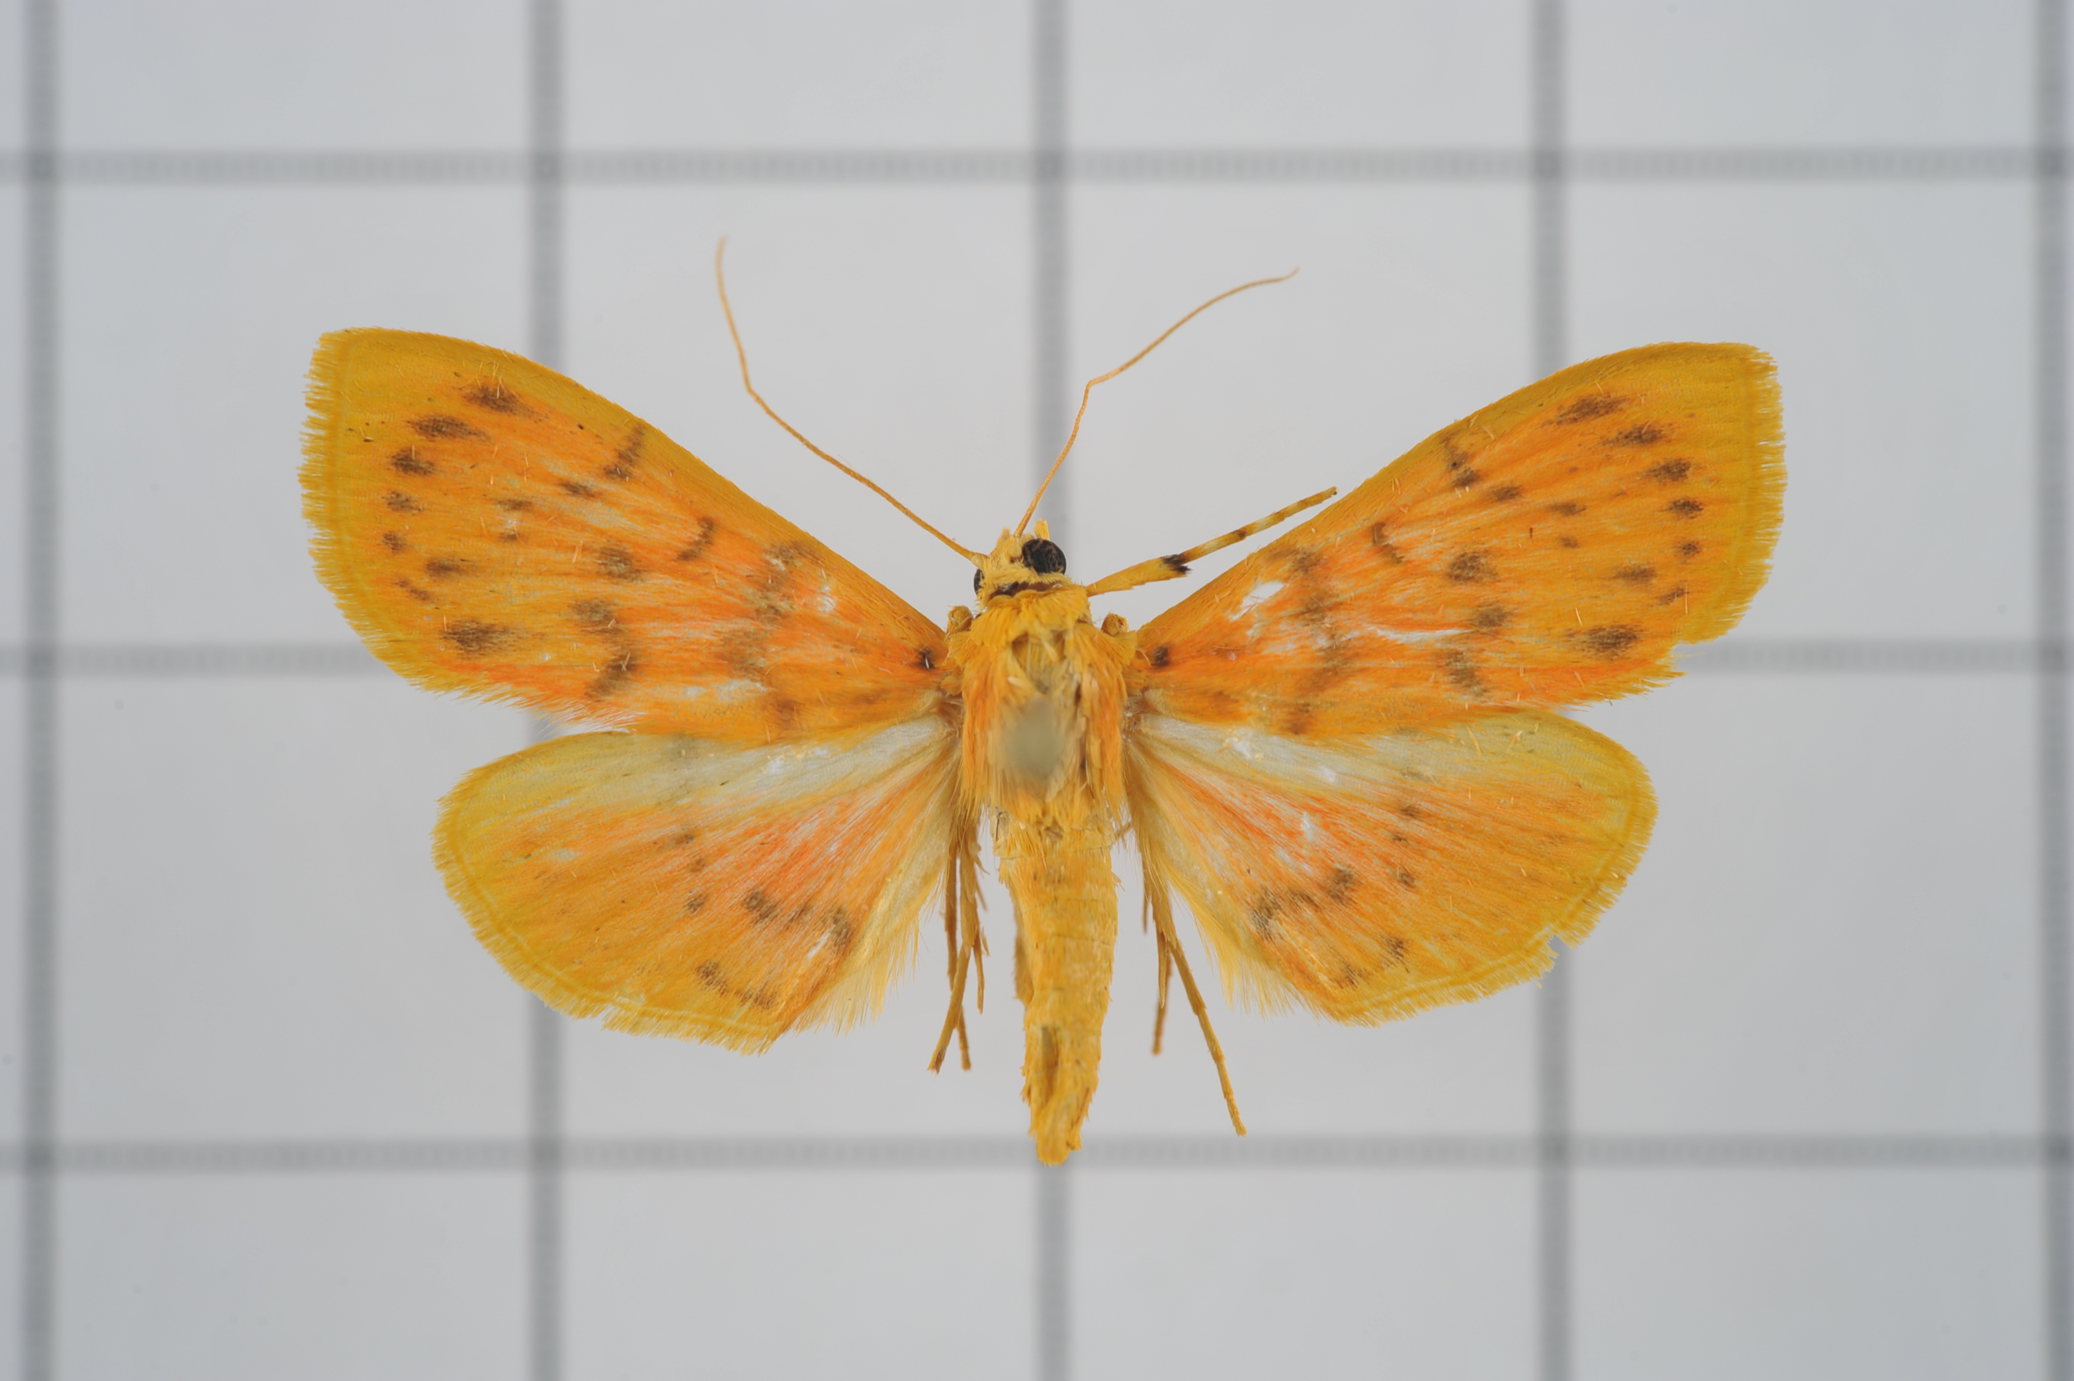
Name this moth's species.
Eusabena miltochristalis
